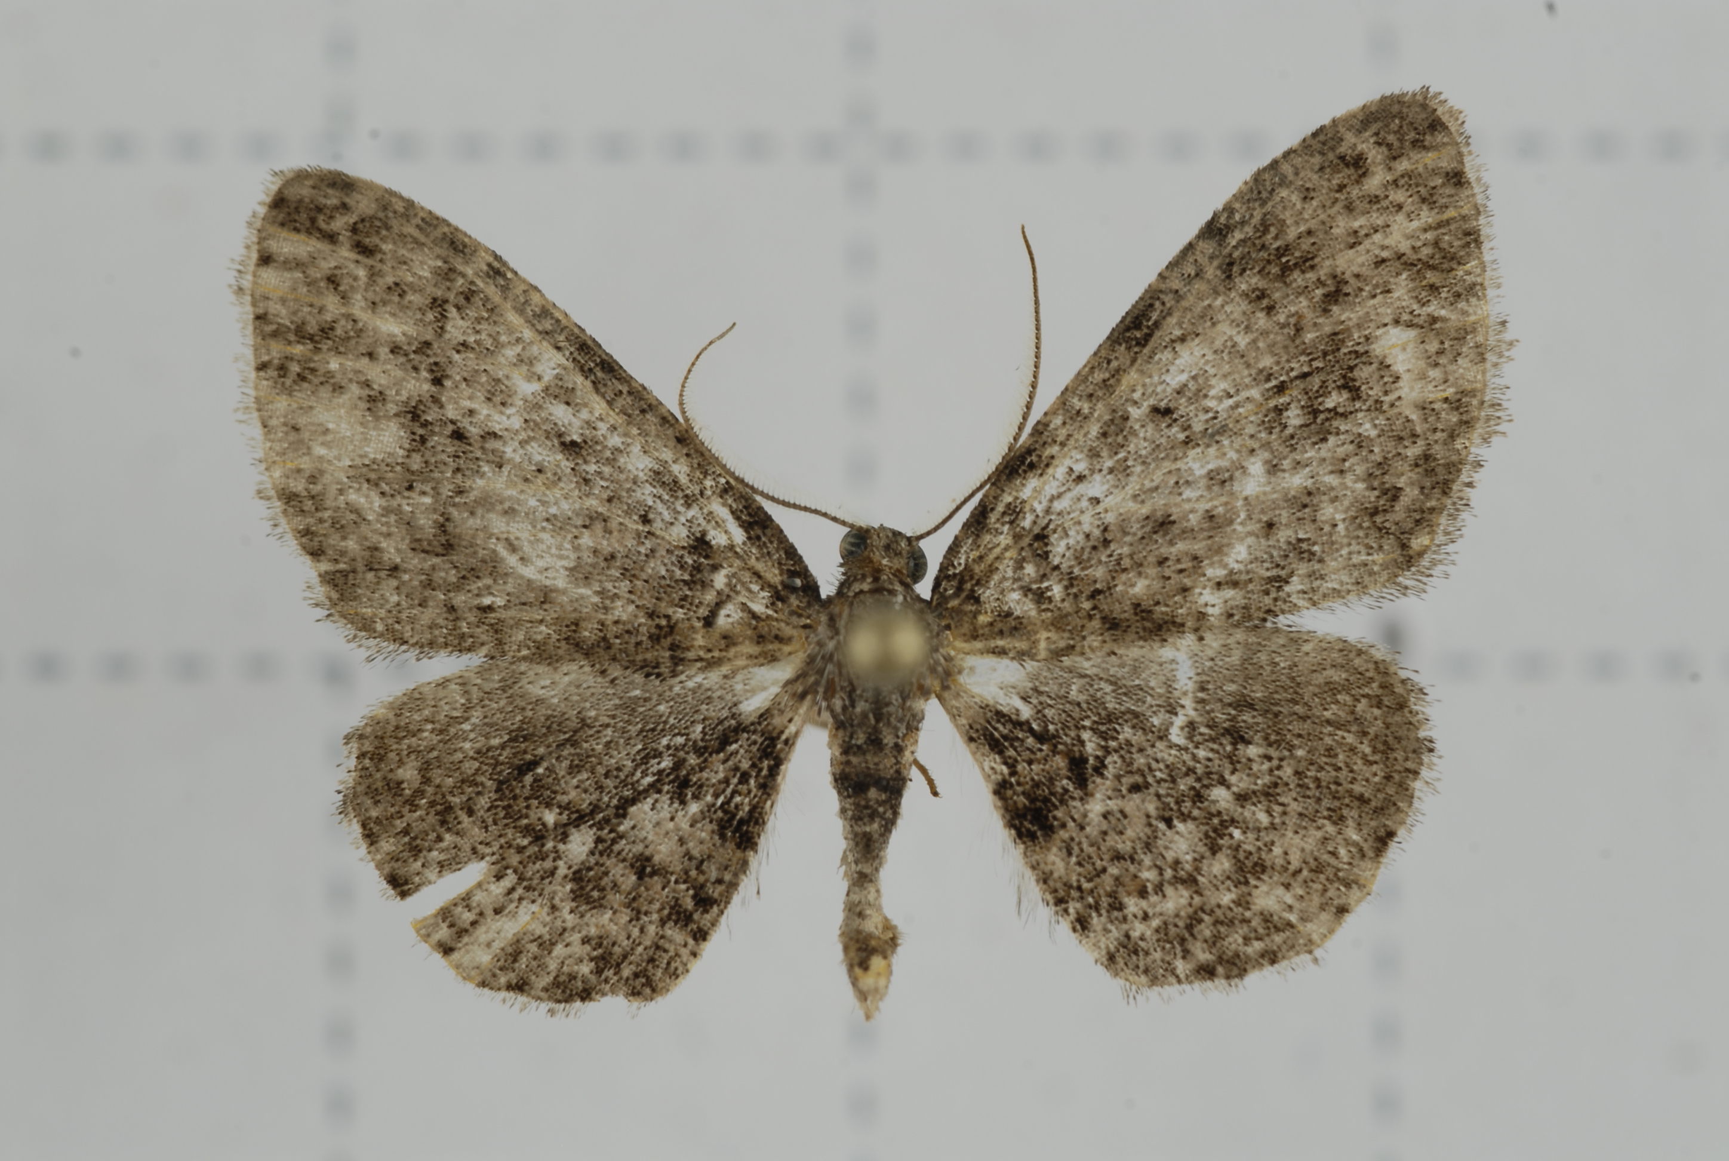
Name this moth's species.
Calcyopa difoveata
